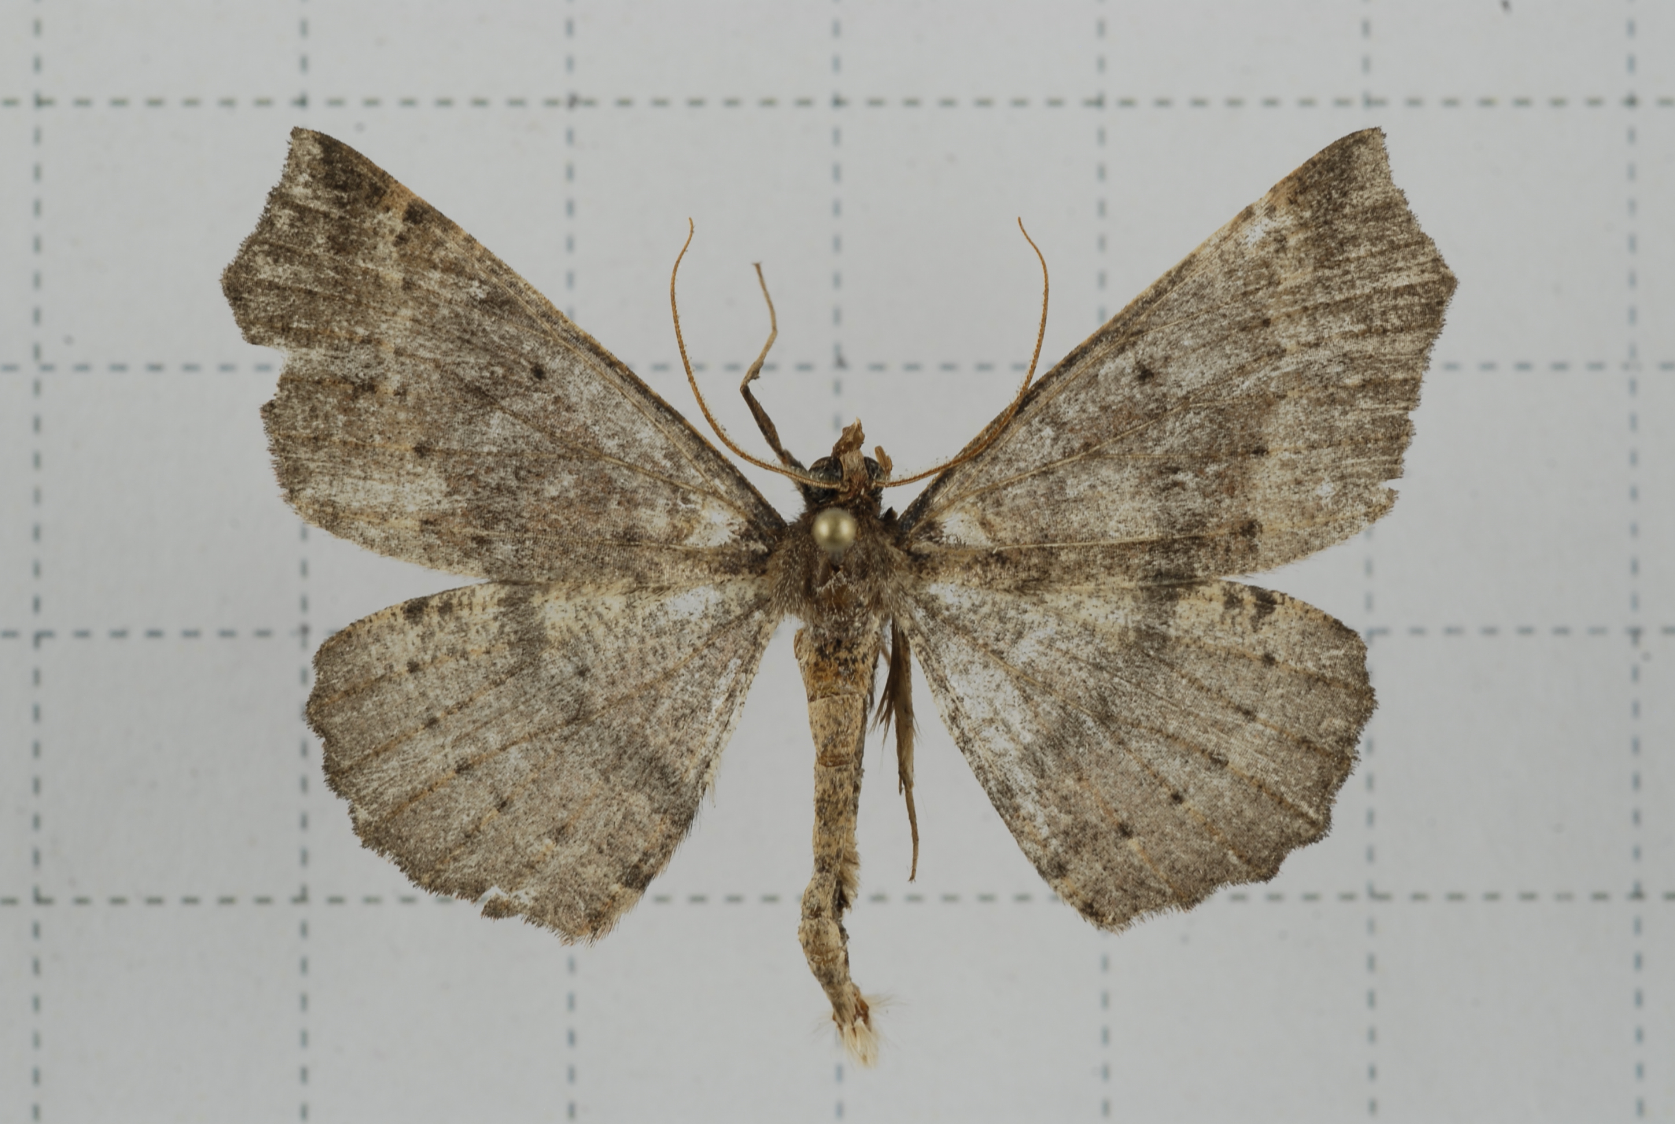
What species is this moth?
Xerodes albonotaria aritai
